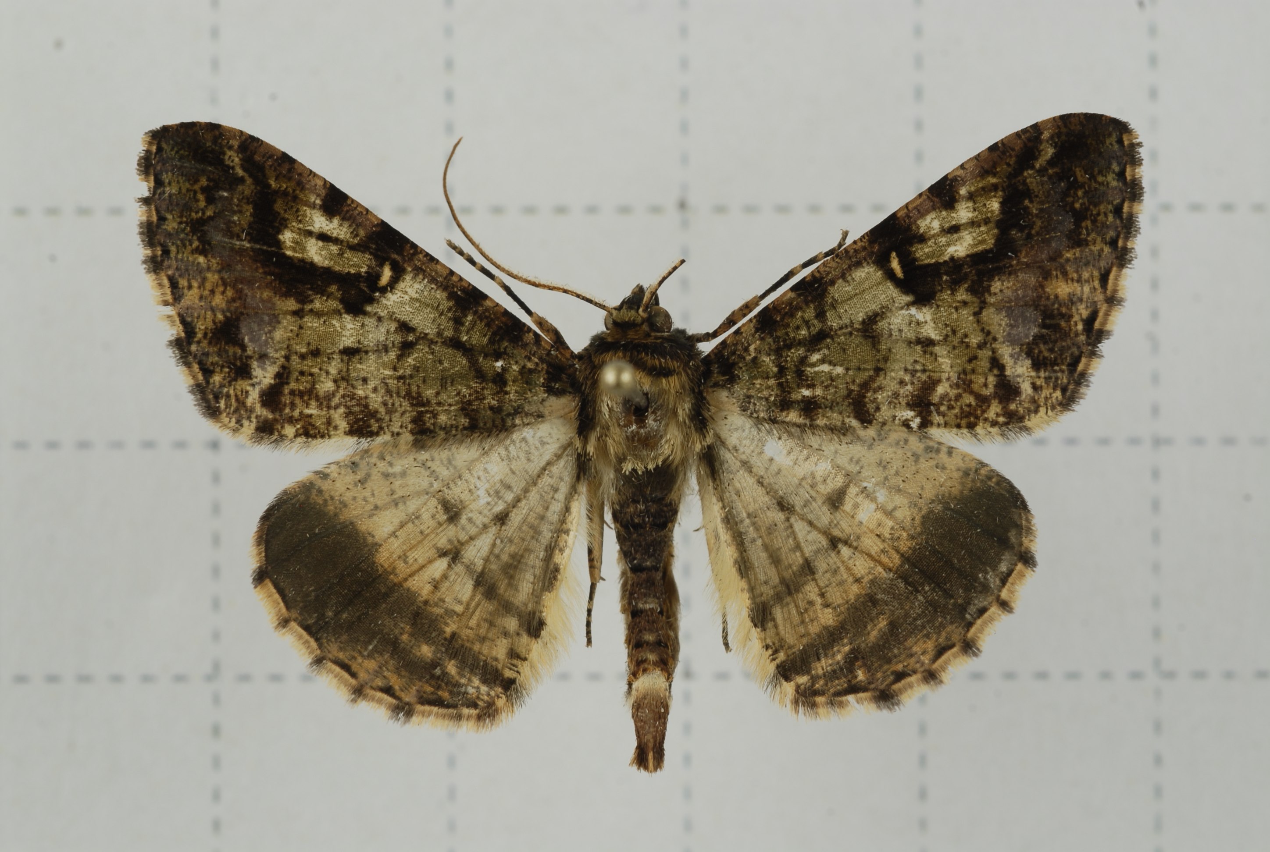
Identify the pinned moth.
Gasterocome pannosaria orta
